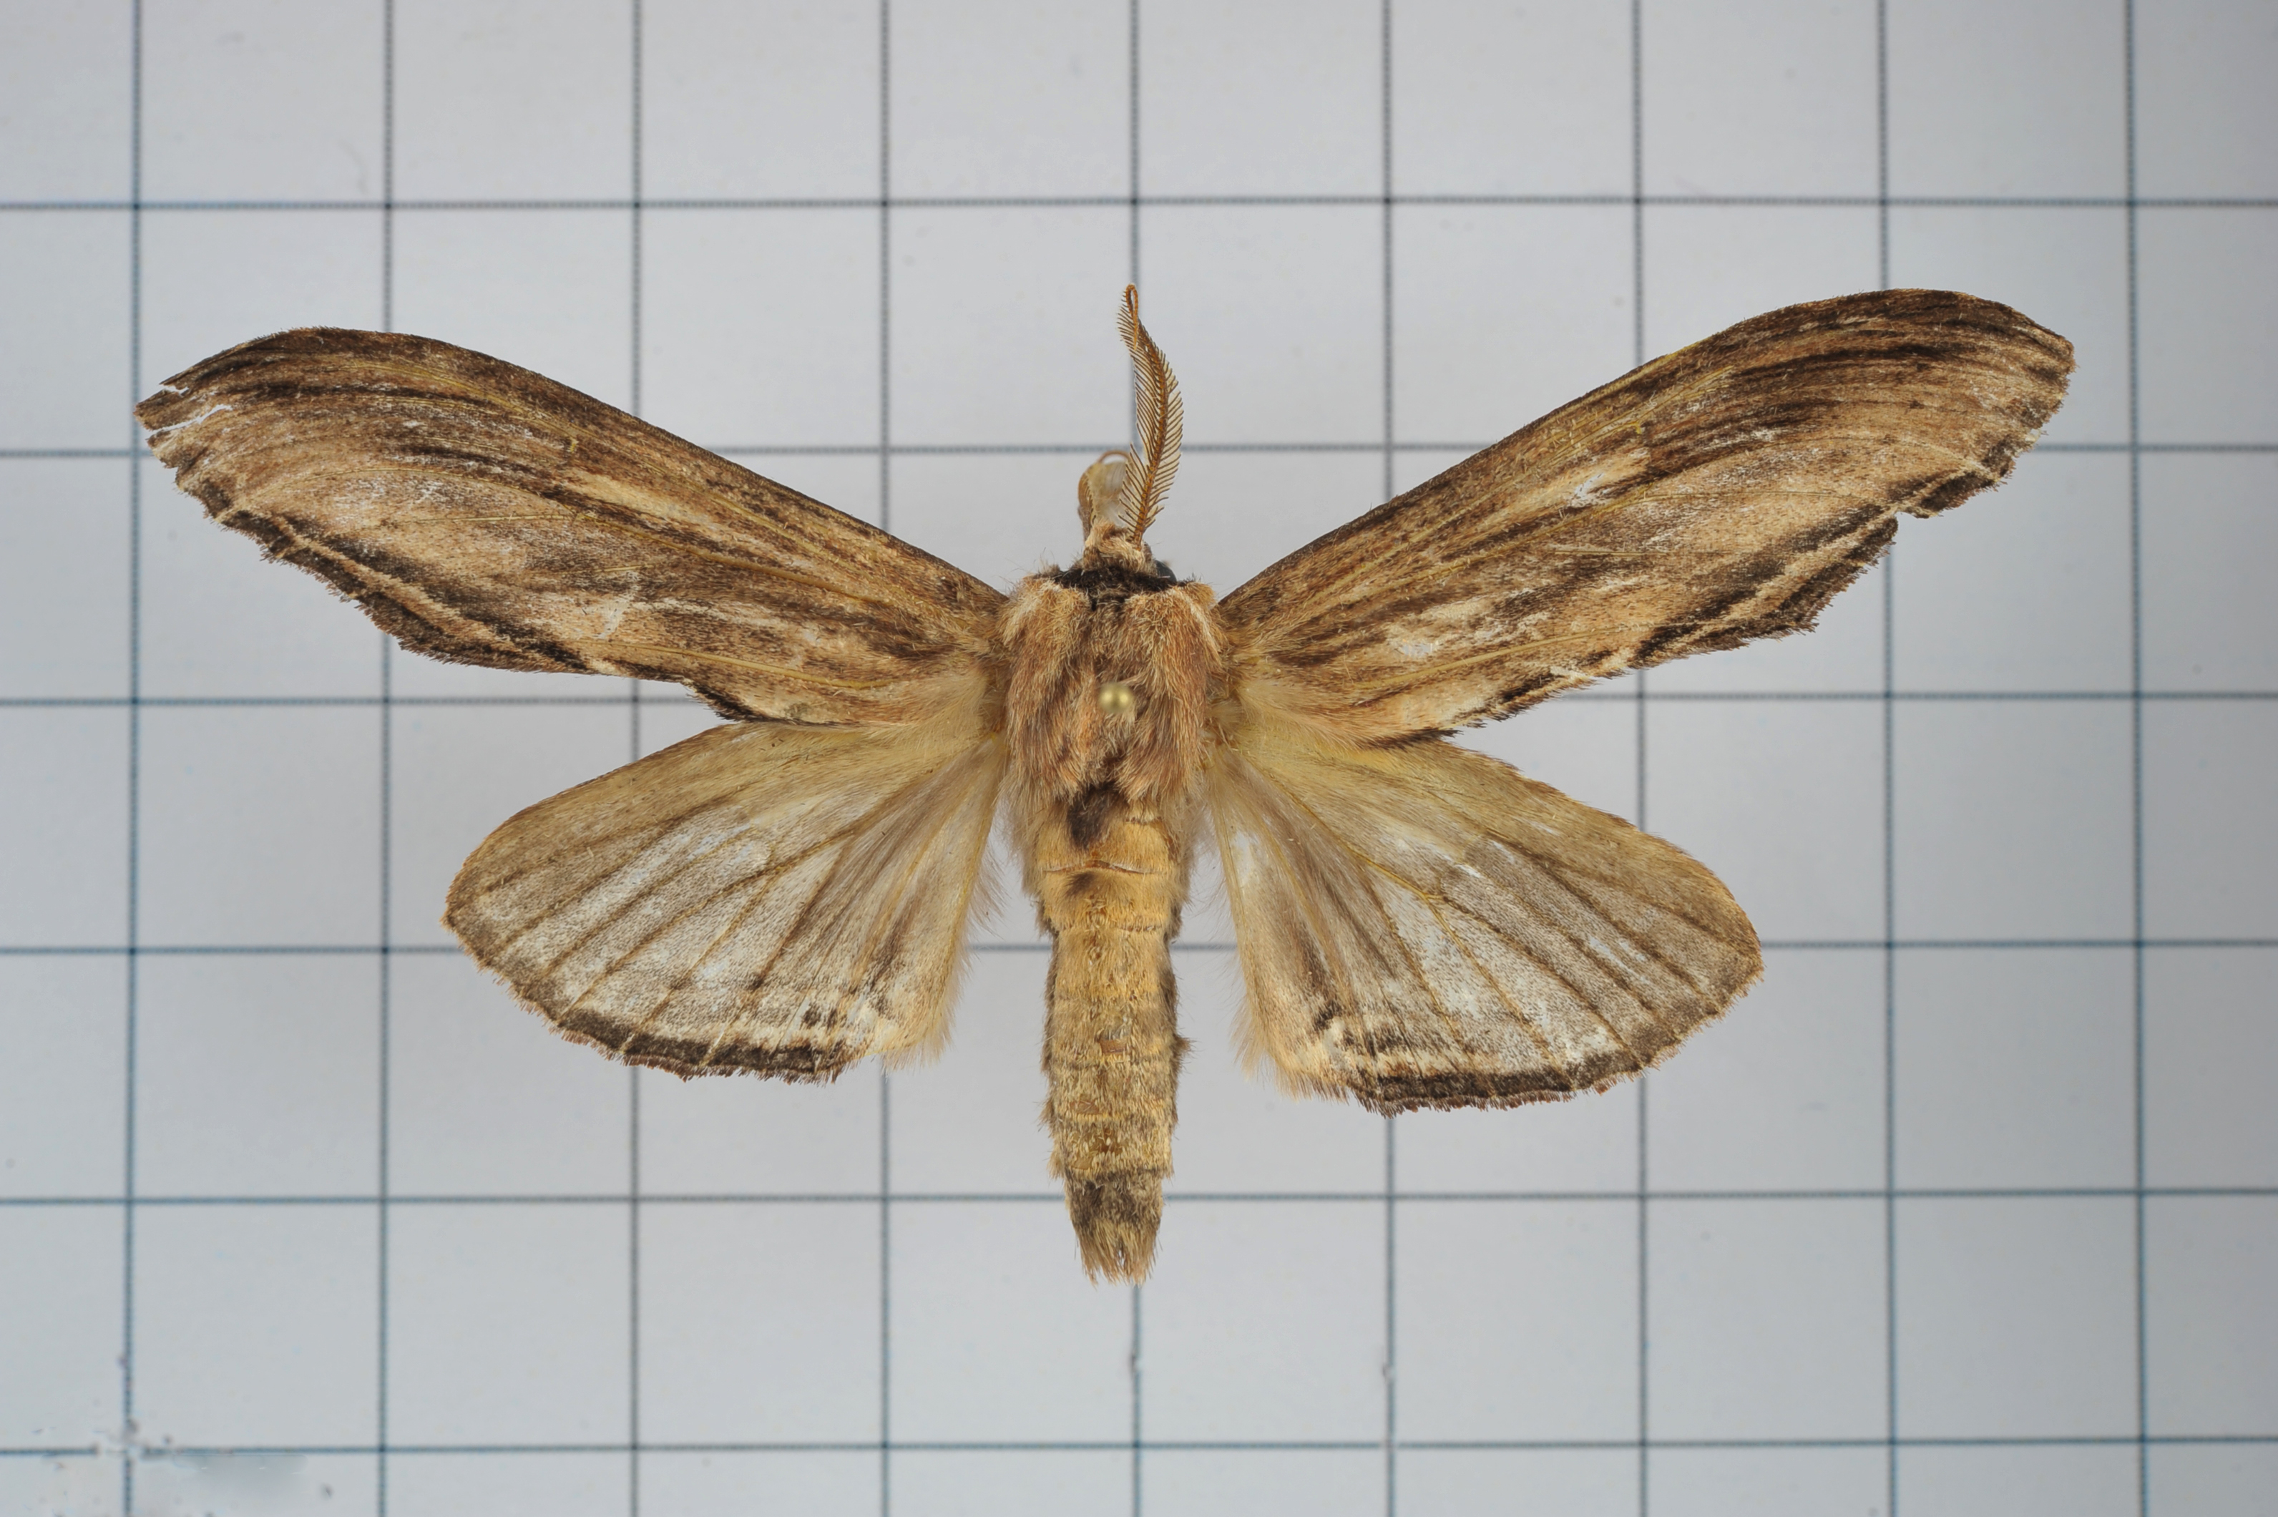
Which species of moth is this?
Rachia lineata
